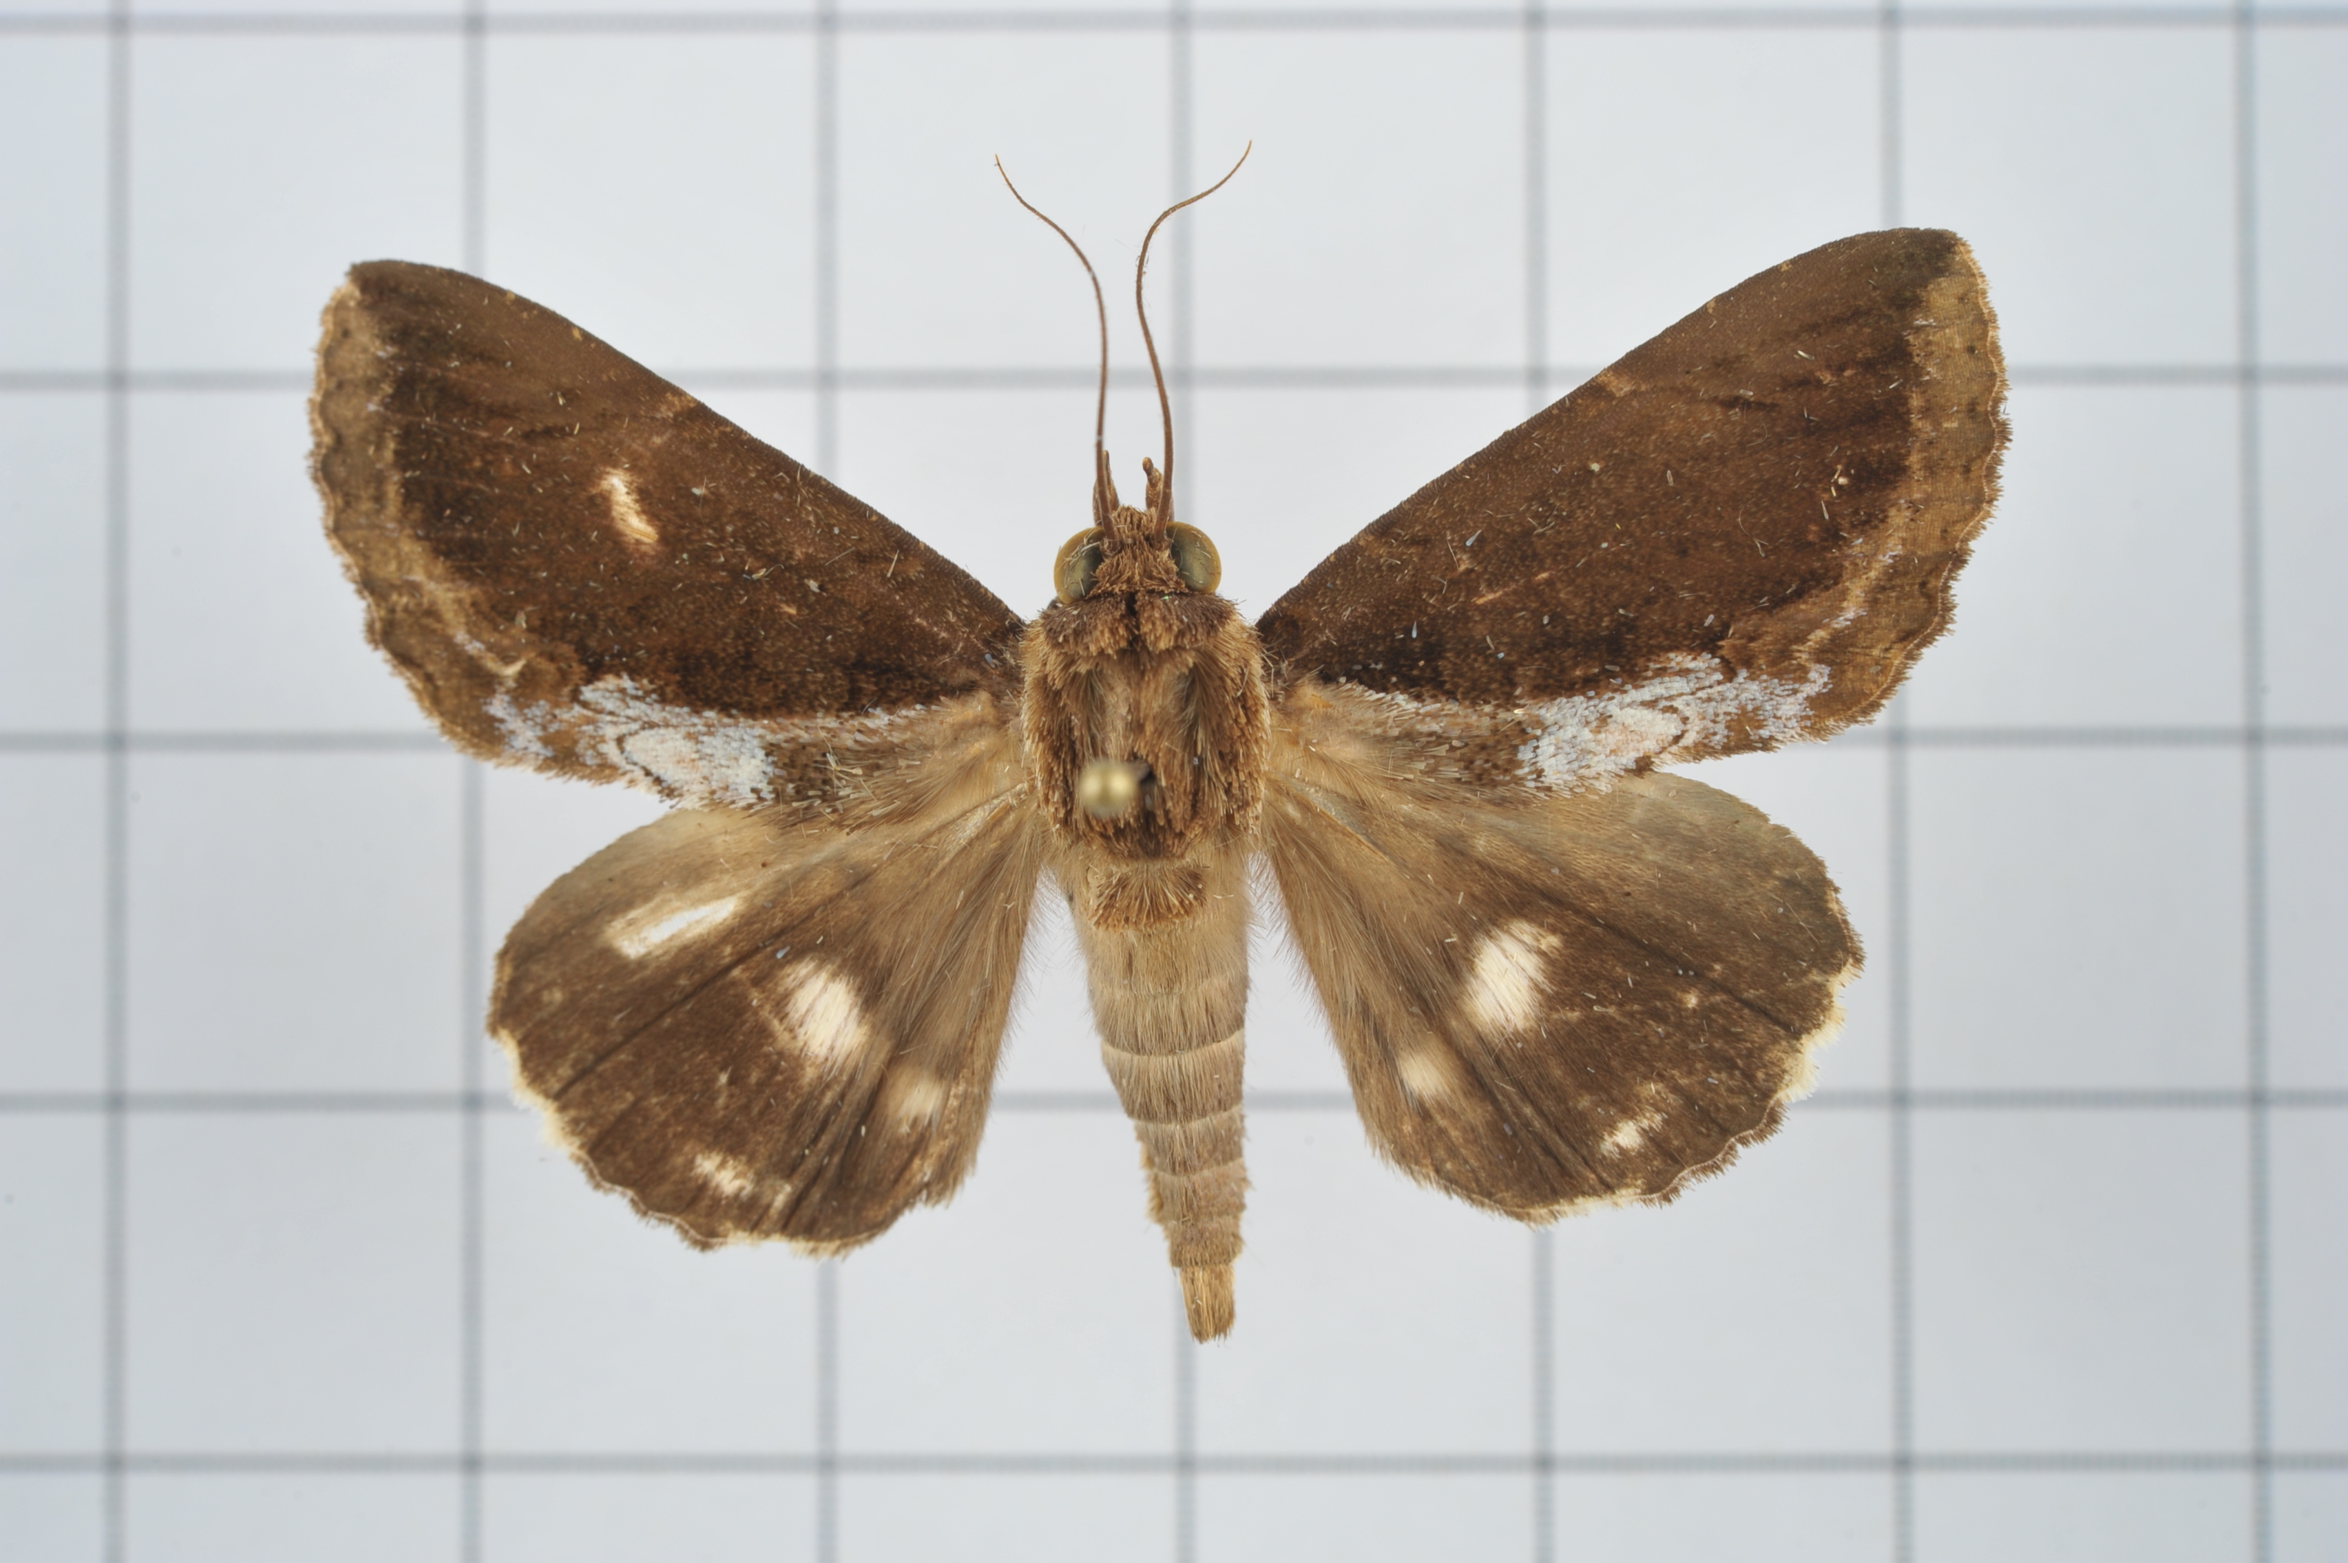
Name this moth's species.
Ercheia cyllaria
